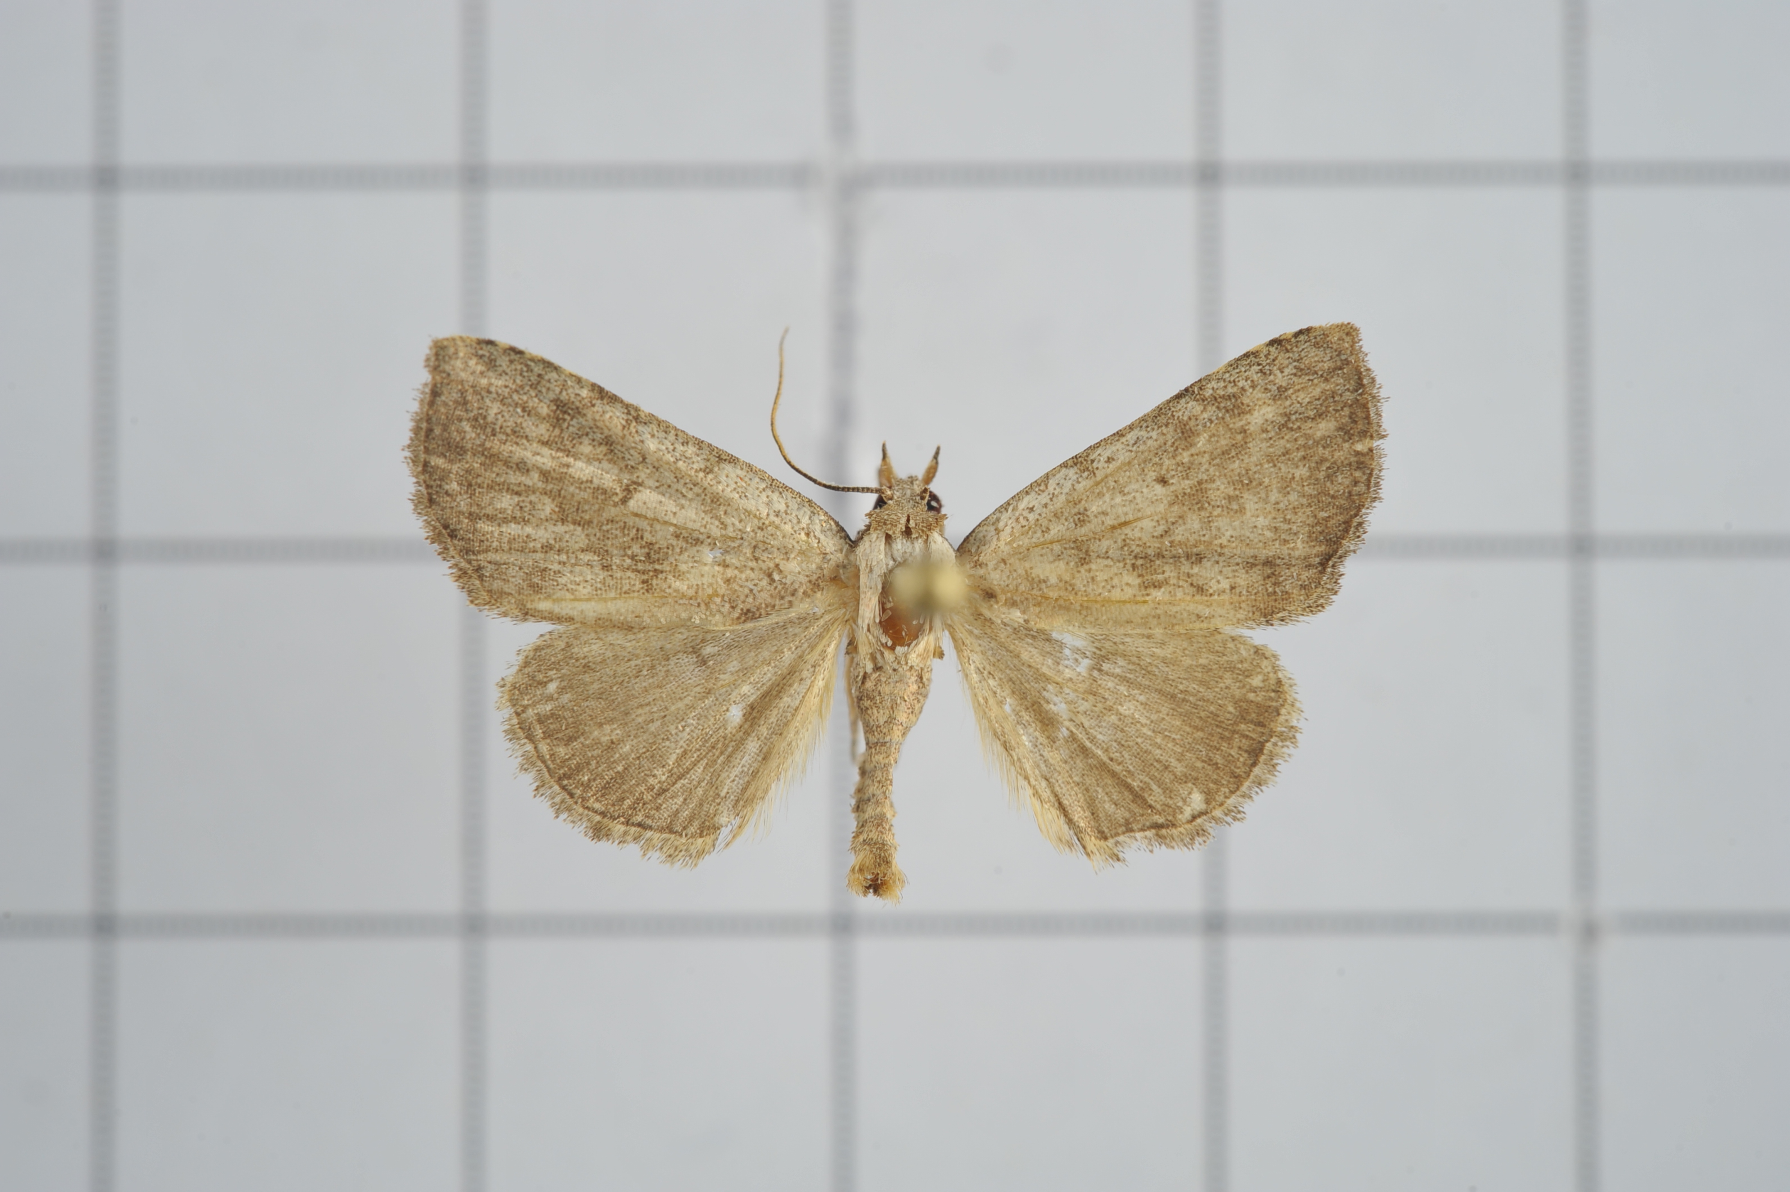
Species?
Athetis confusa
